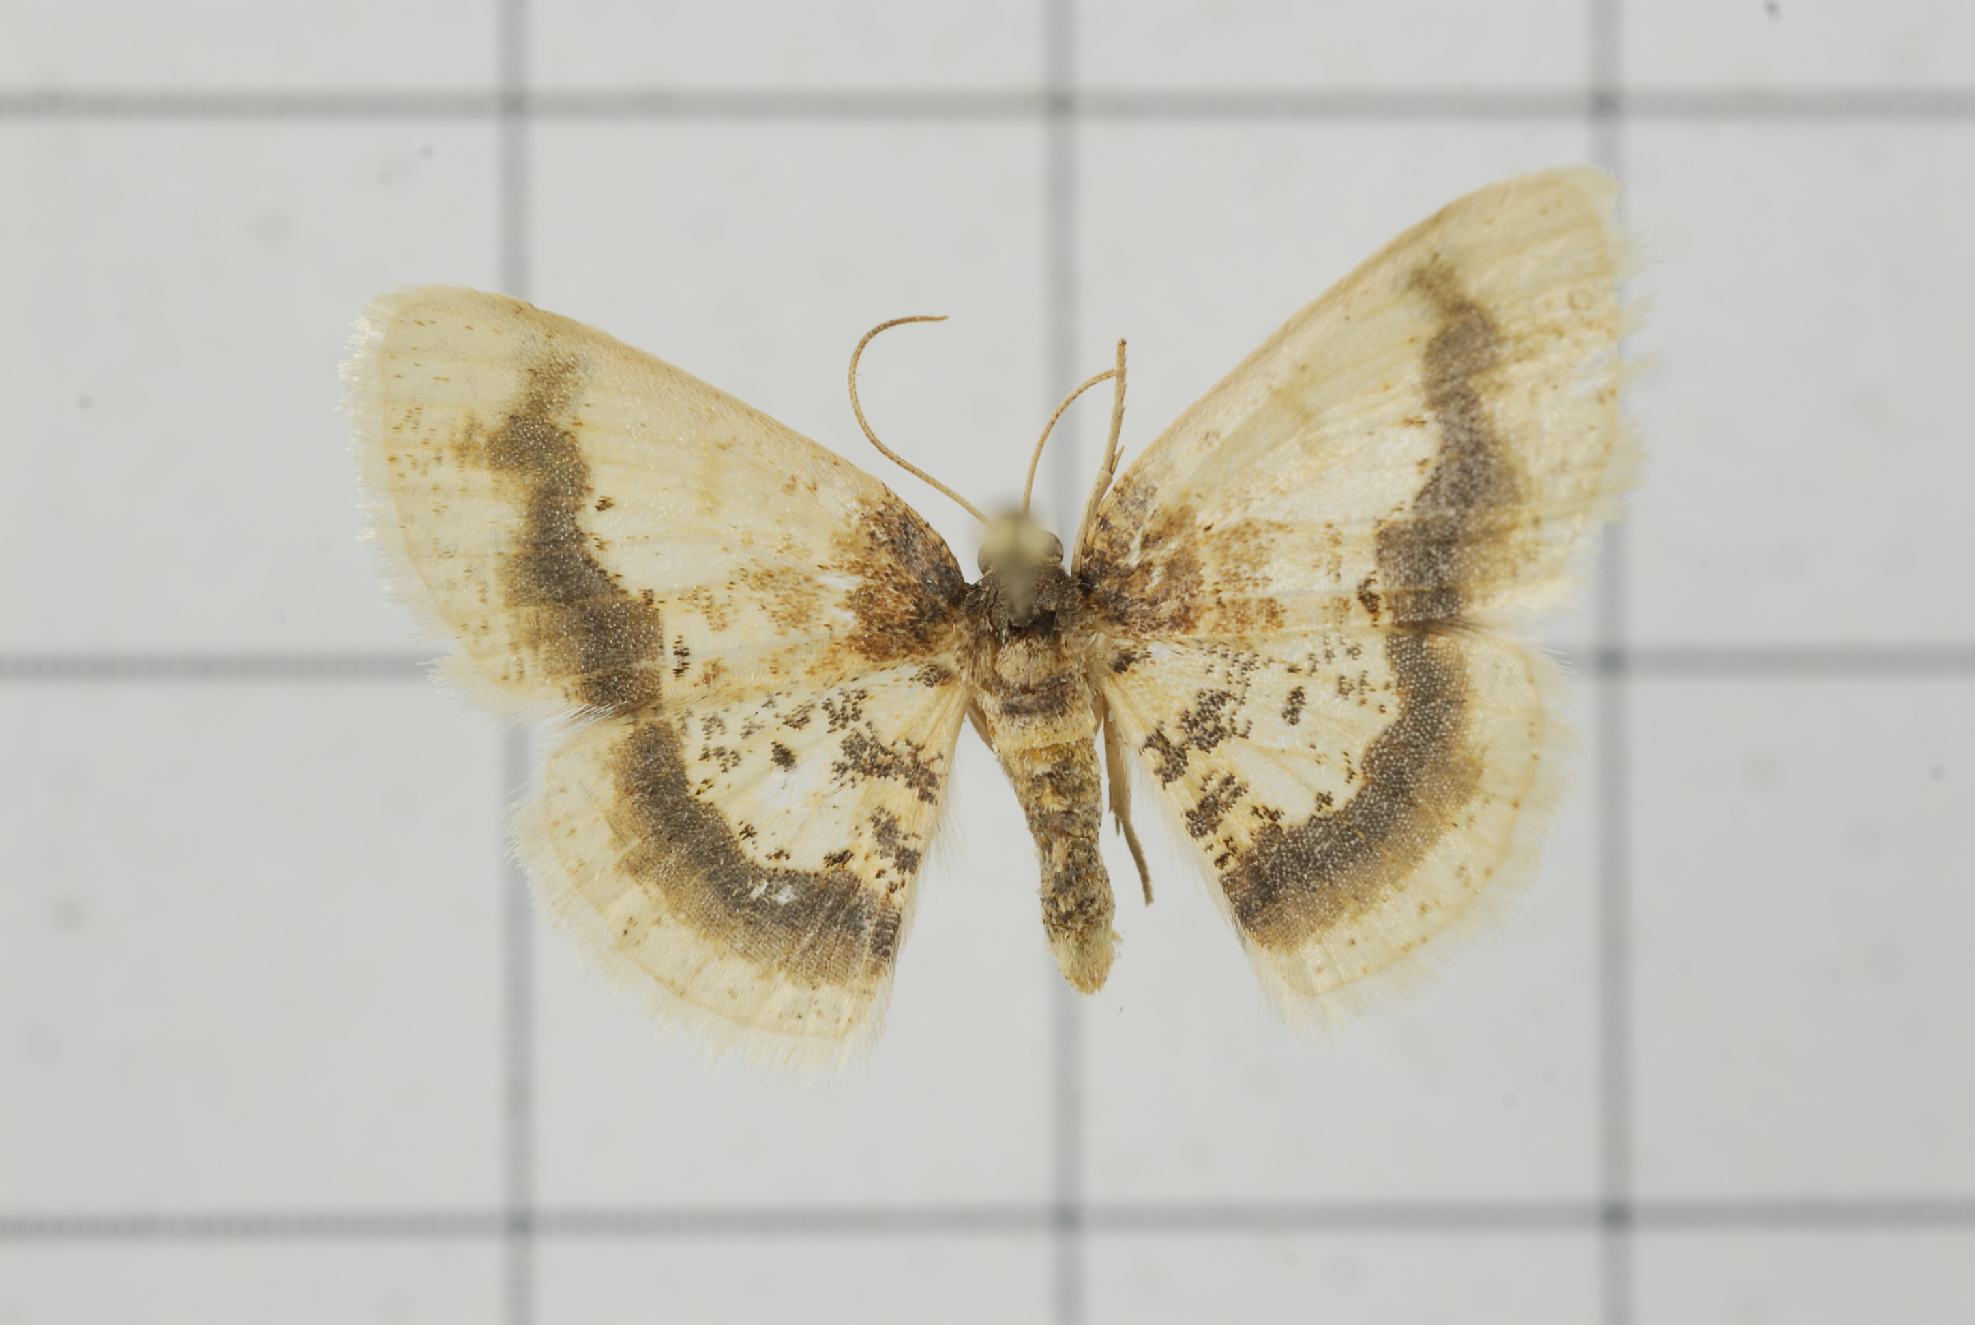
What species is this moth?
Ninodes watanabei
